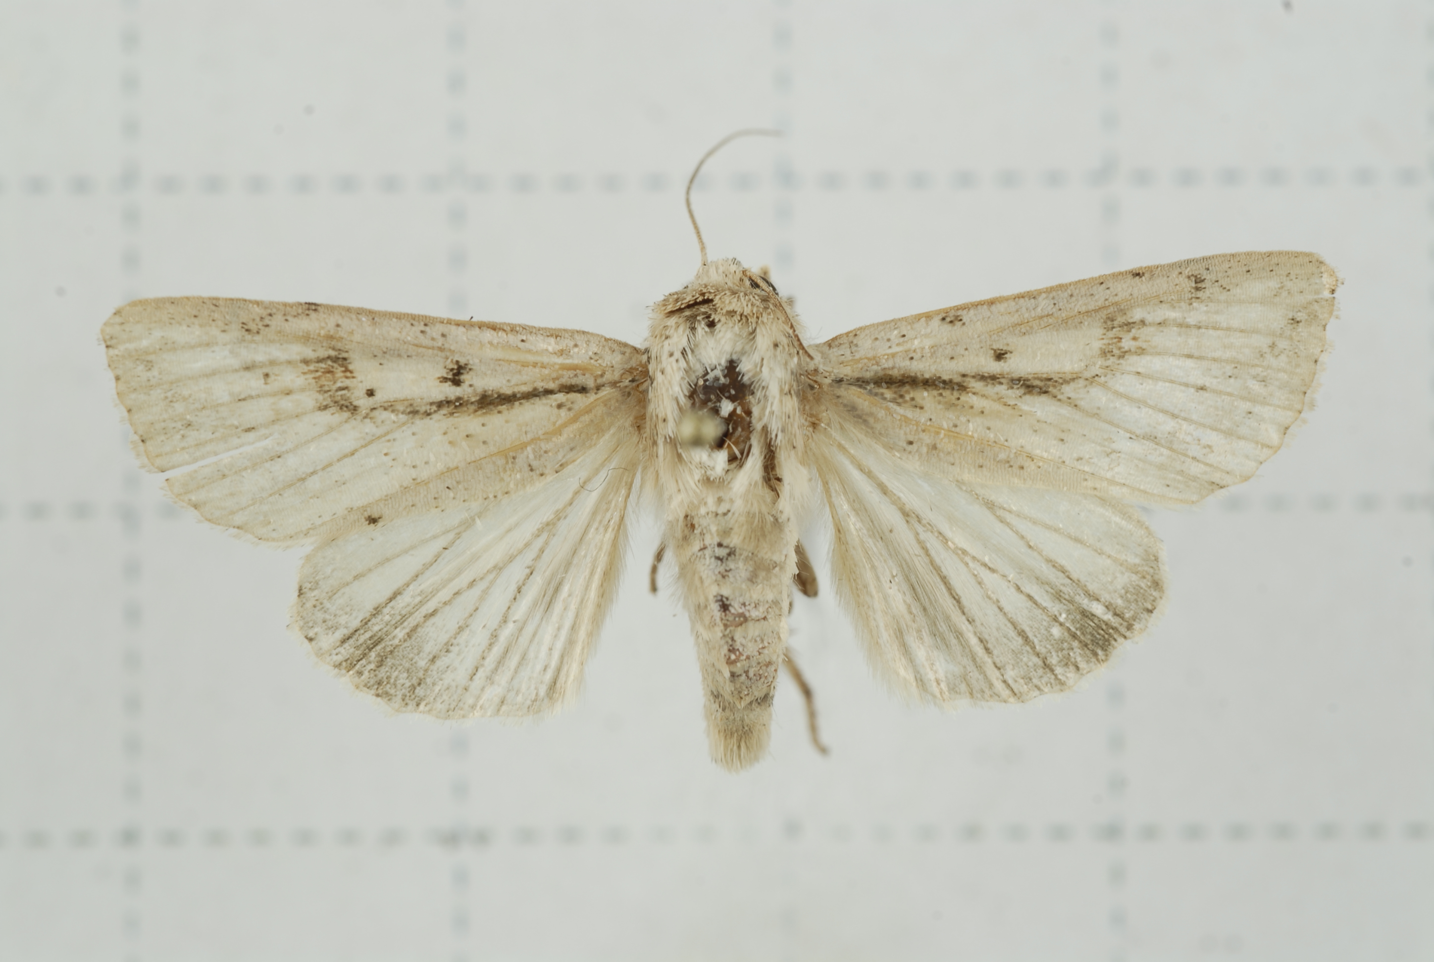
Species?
Leucania yu
